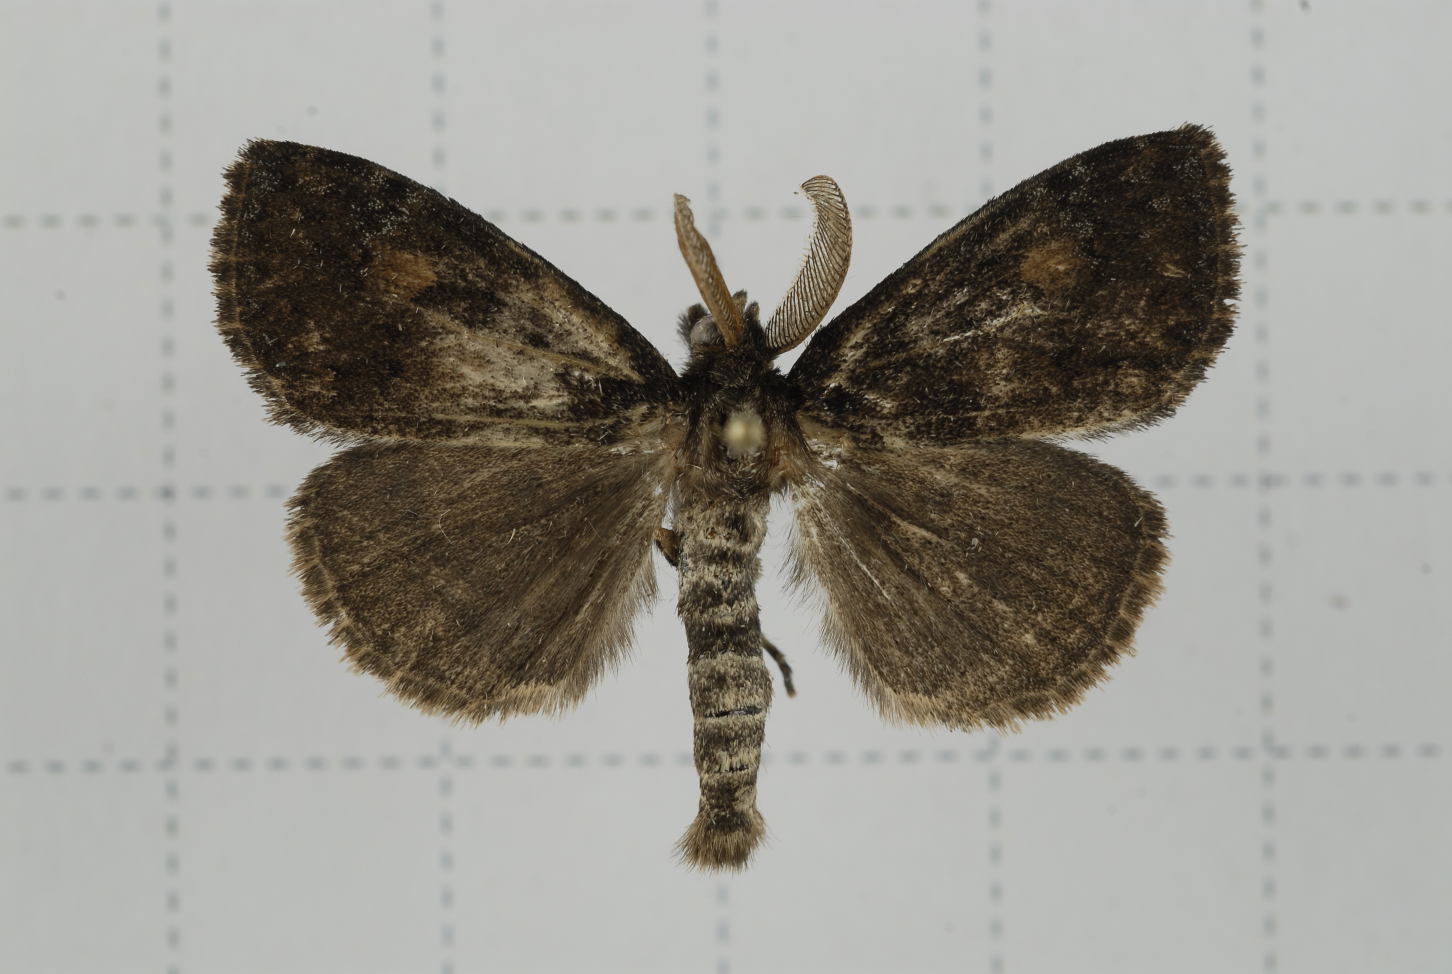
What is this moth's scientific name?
Ilema kosemponica
